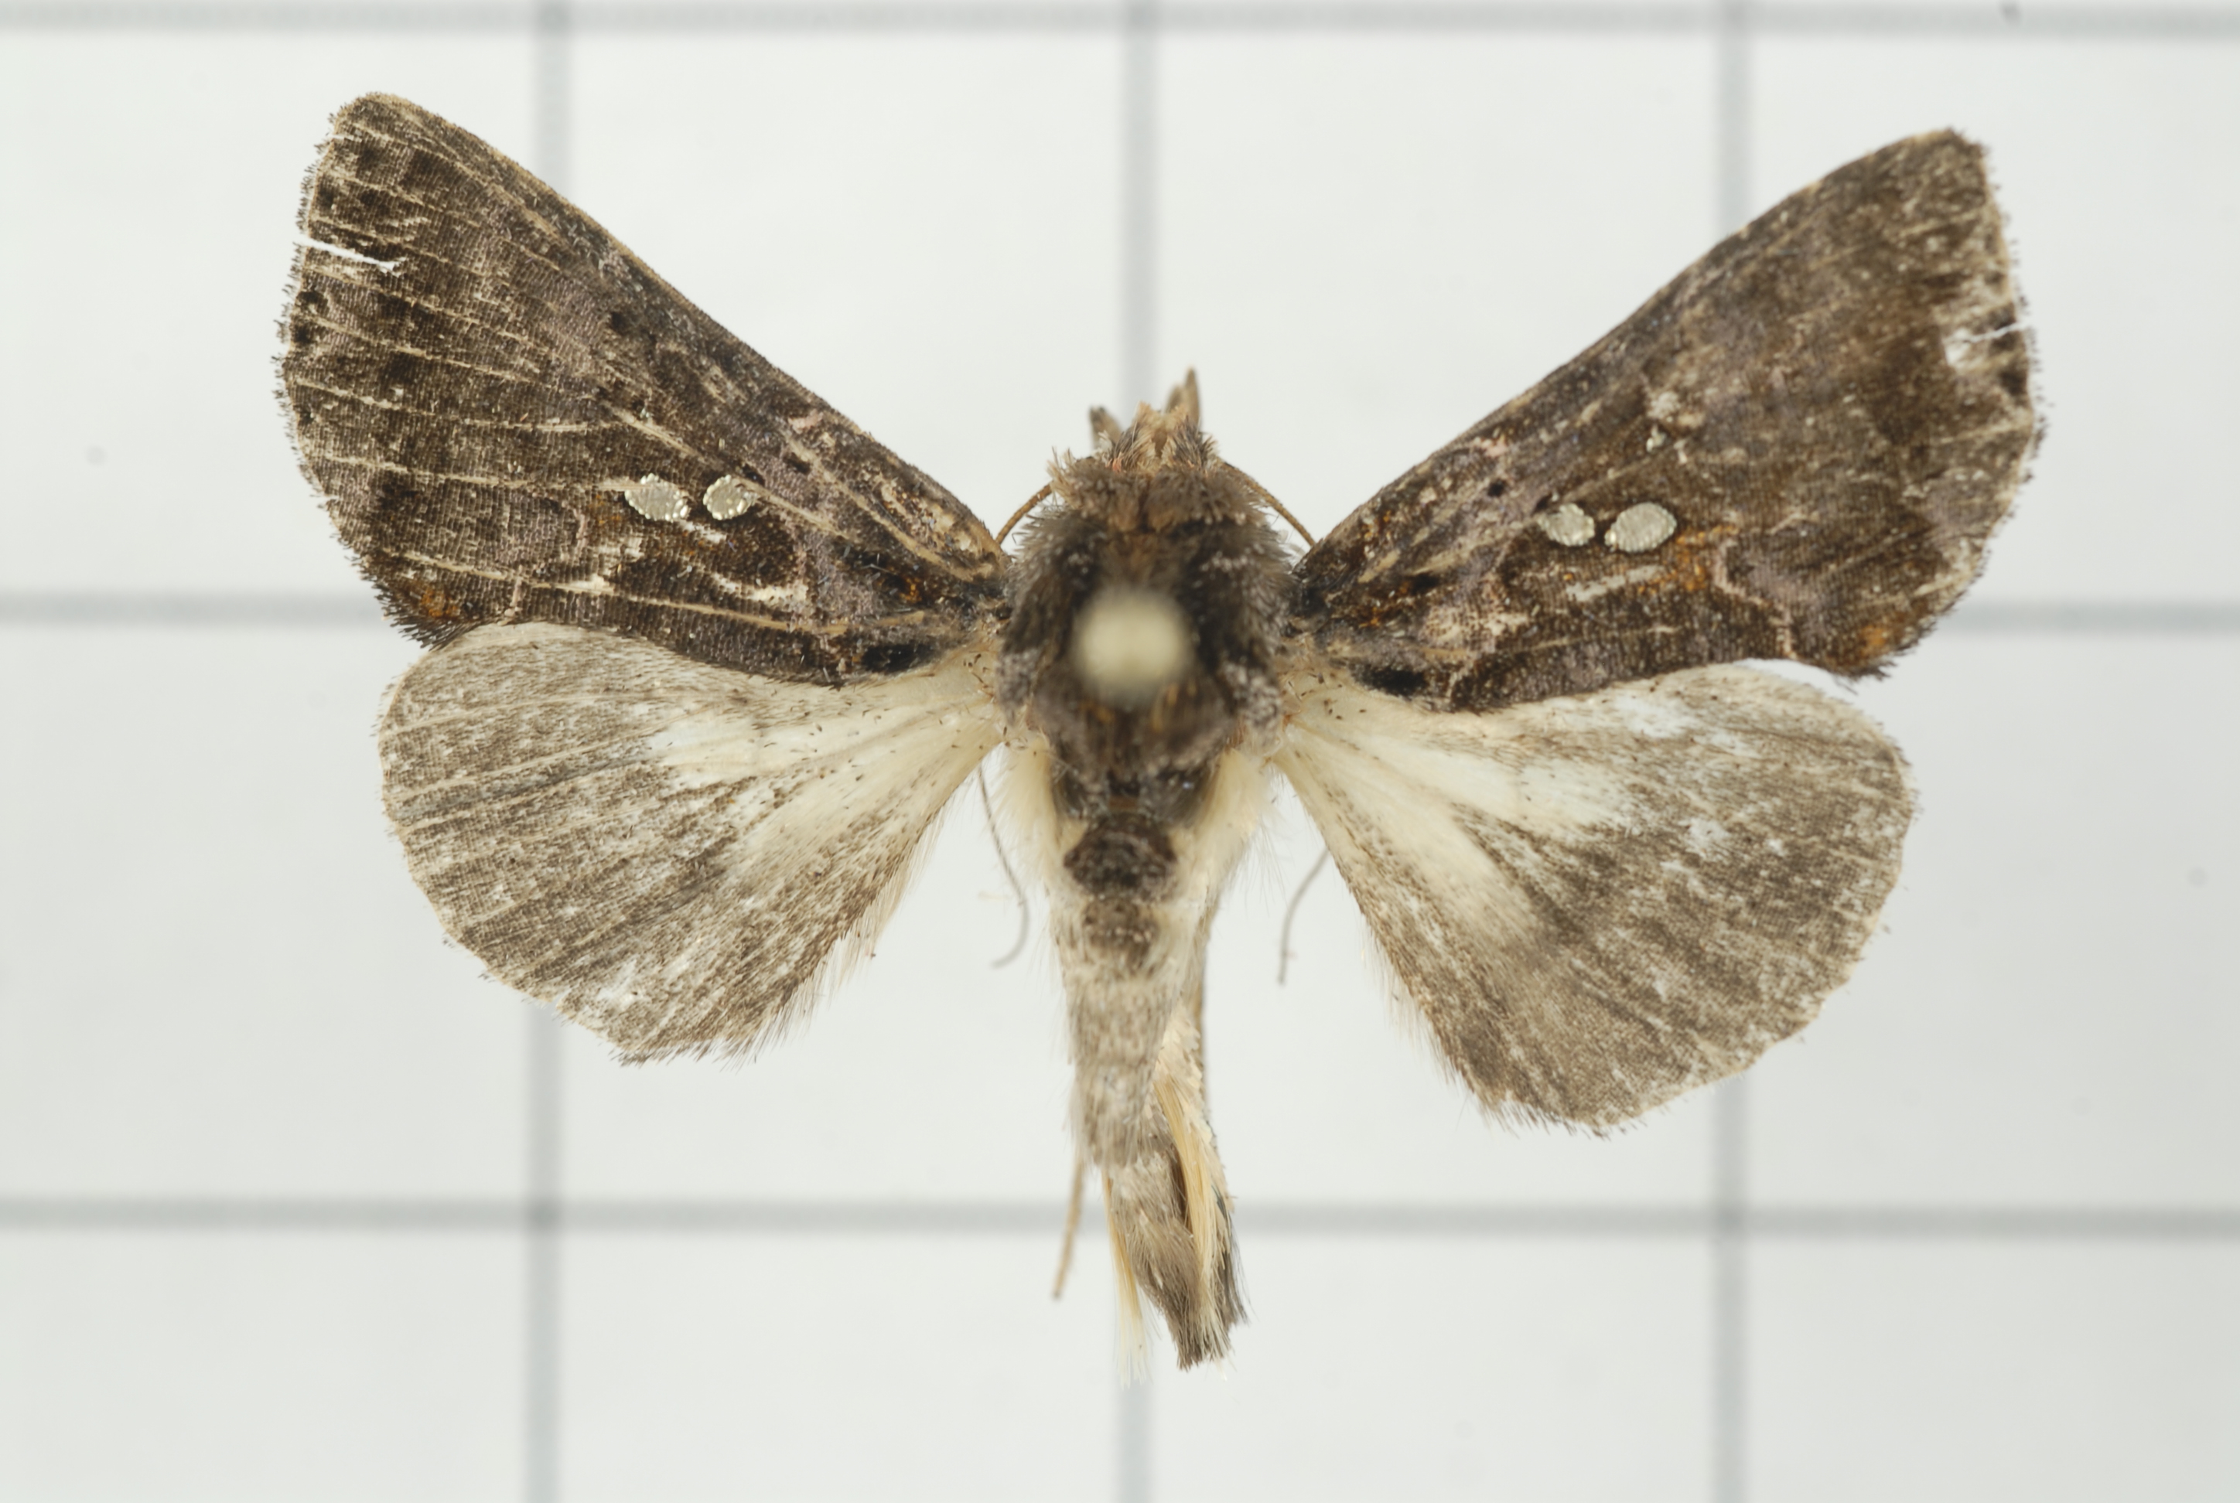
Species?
Scriptoplusia nigriluna nigriluna
